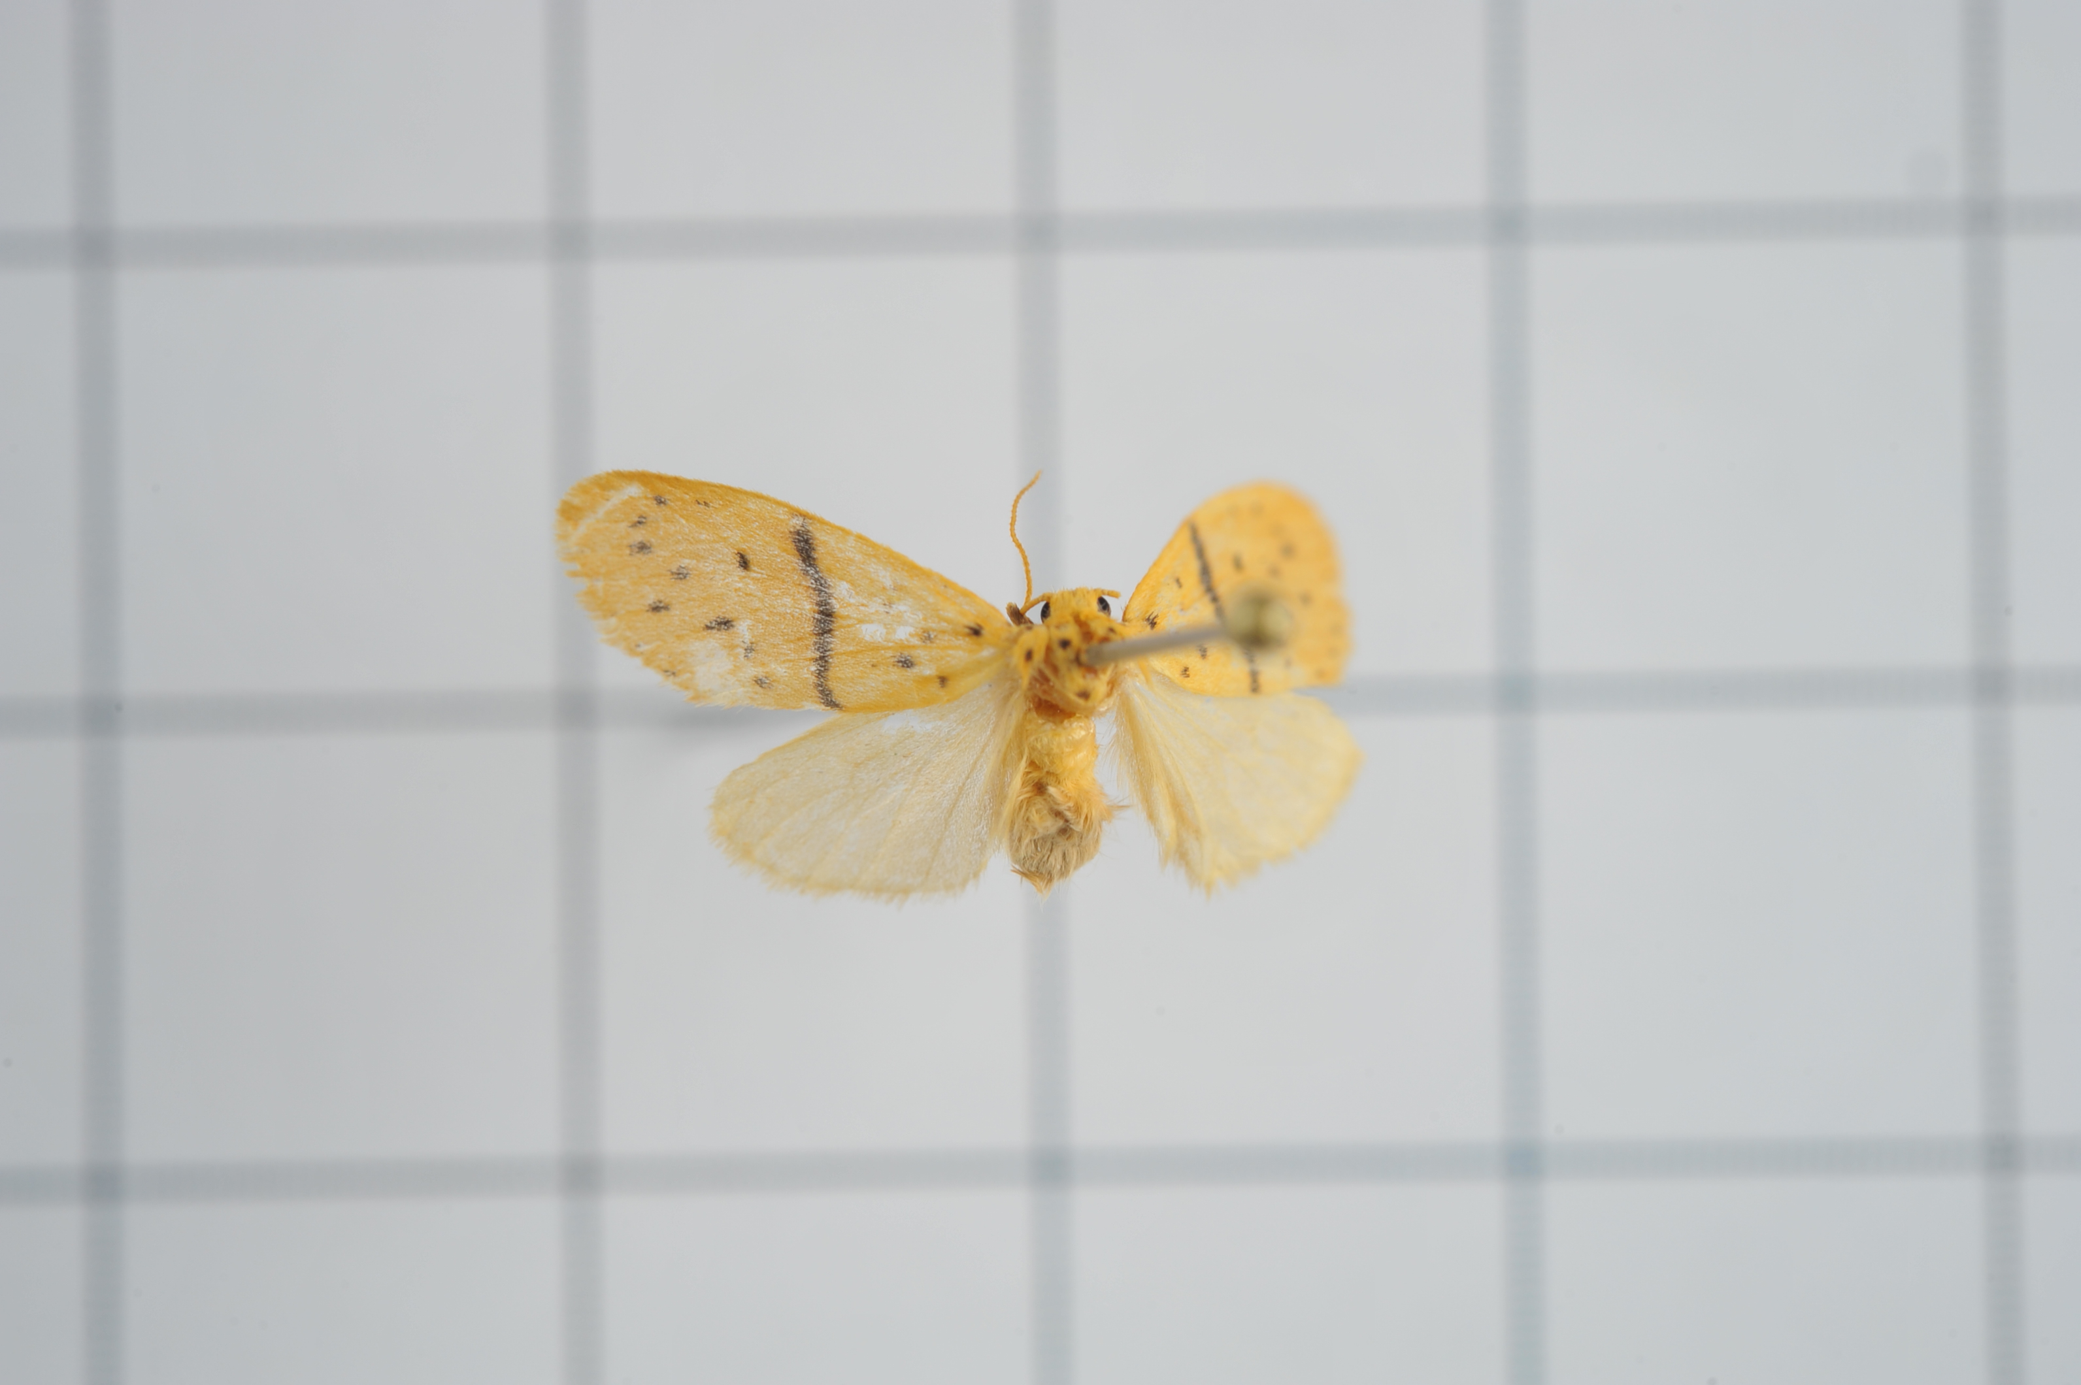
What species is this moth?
Miltochrista arcuata
